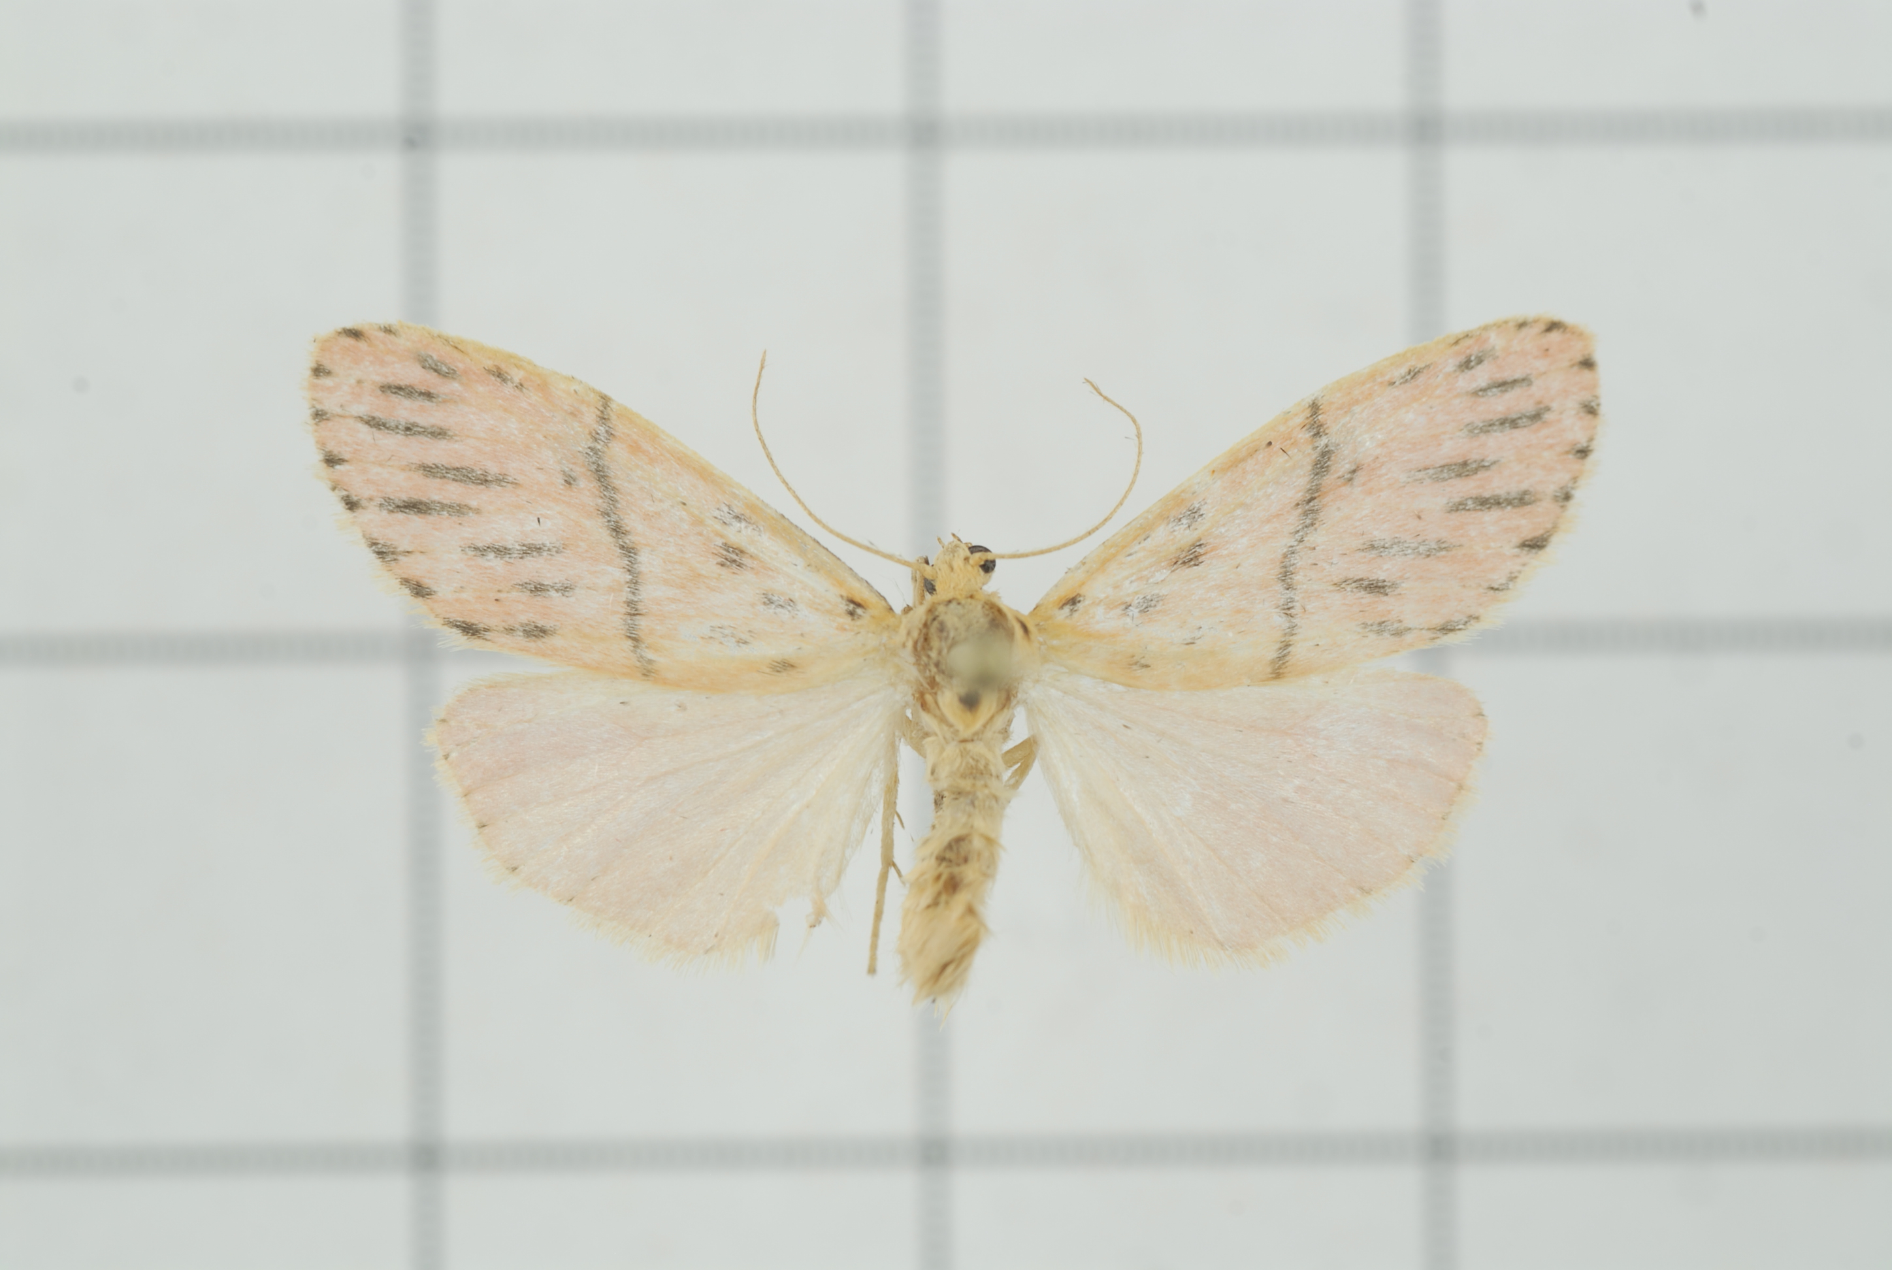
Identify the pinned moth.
Miltochrista acteola
